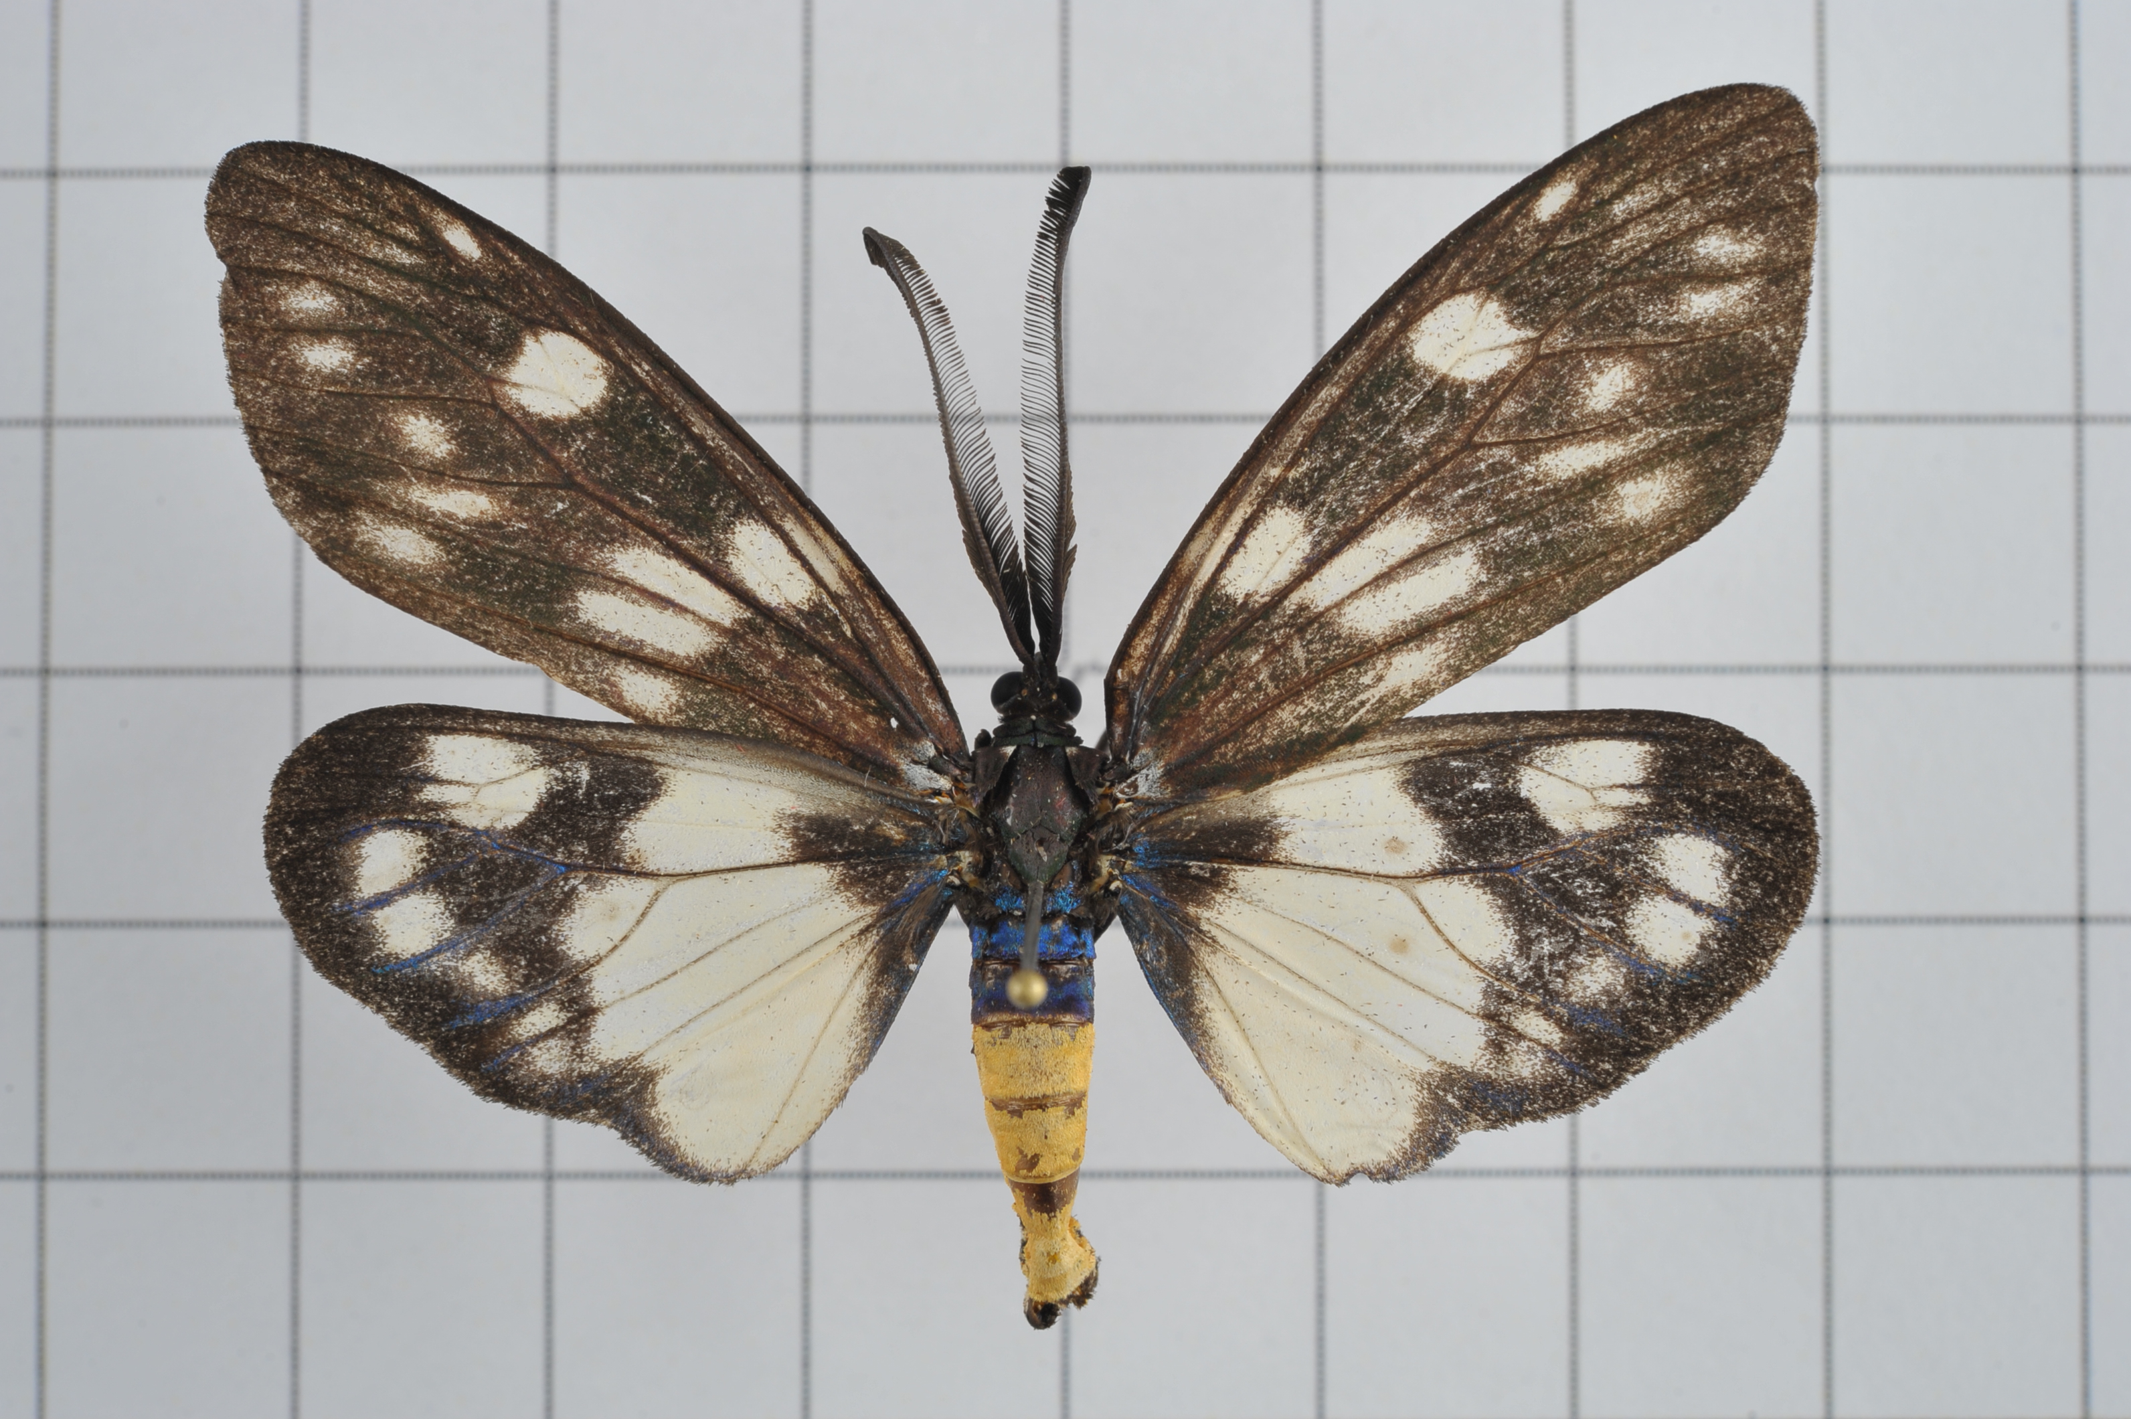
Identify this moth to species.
Eterusia aedea formosana
